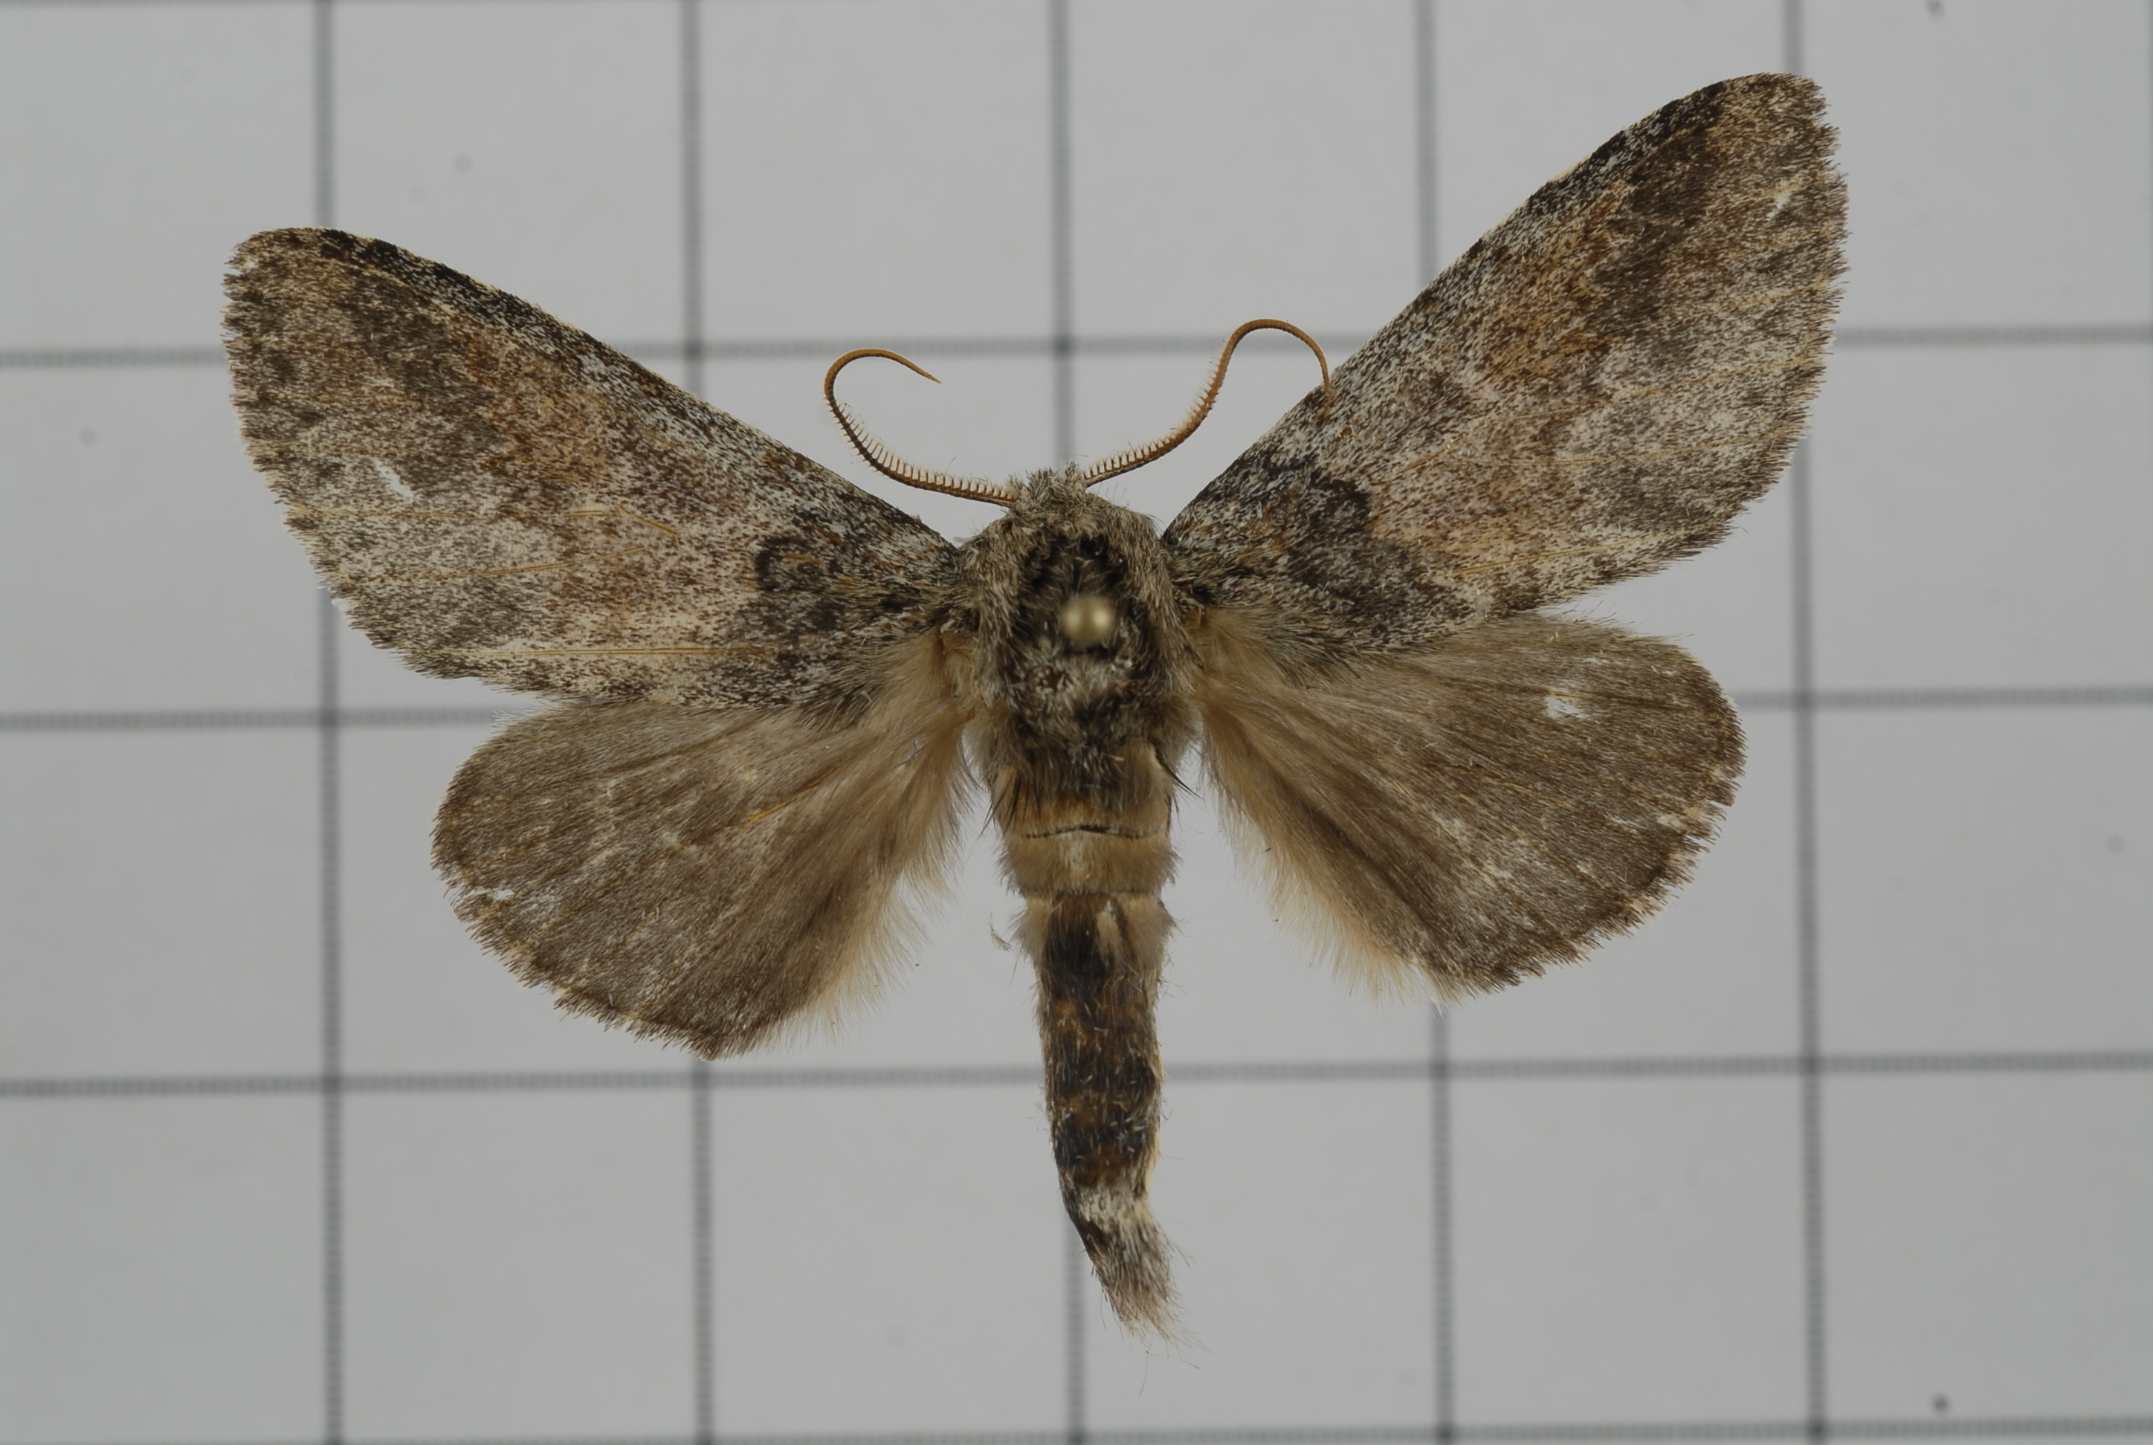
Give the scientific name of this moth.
Disparia diluta variegata
